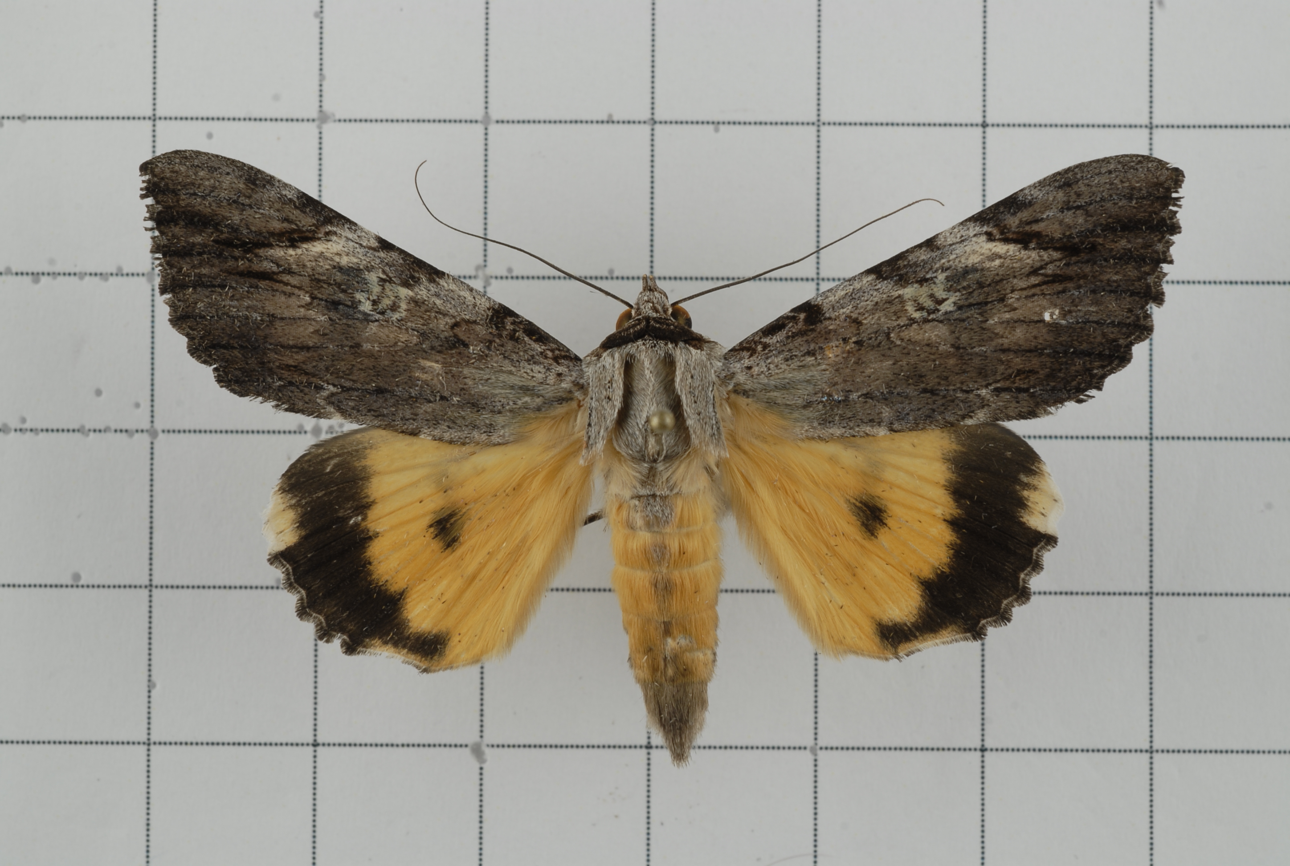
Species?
Paracatocala macula macula
